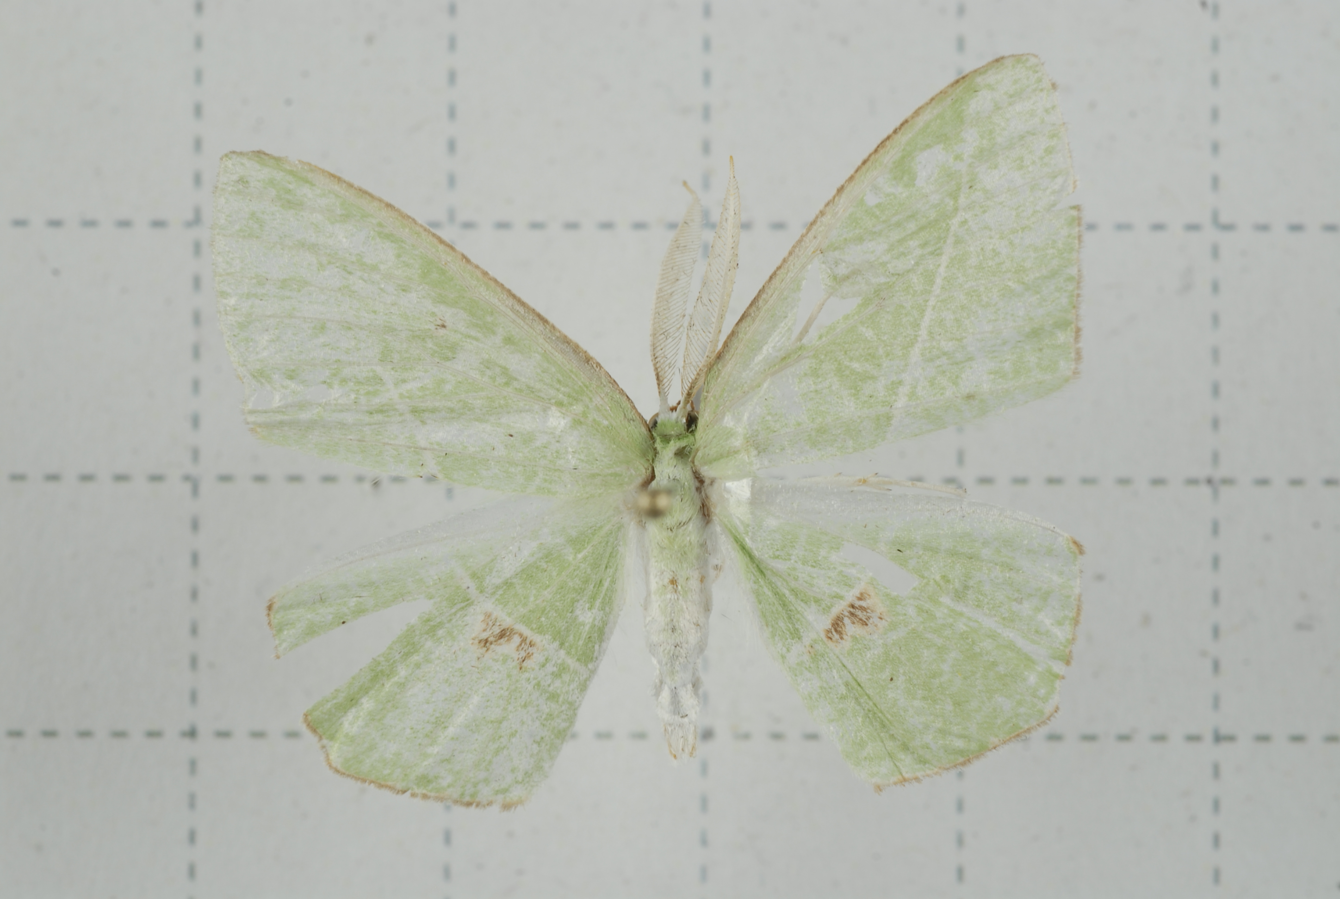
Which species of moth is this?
Tanaoctenia haliaria
